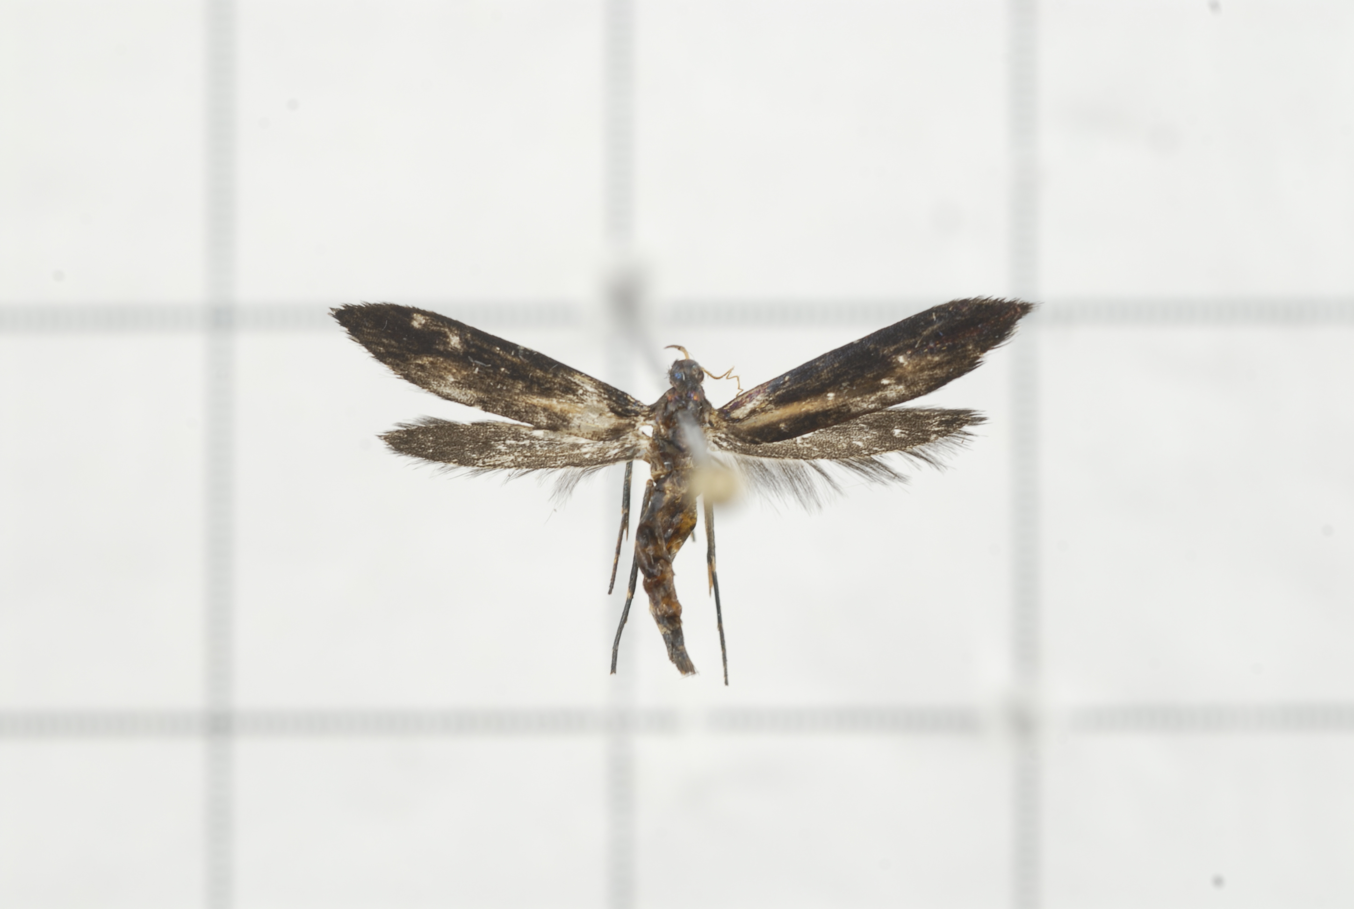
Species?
Lamprystica purpurata
